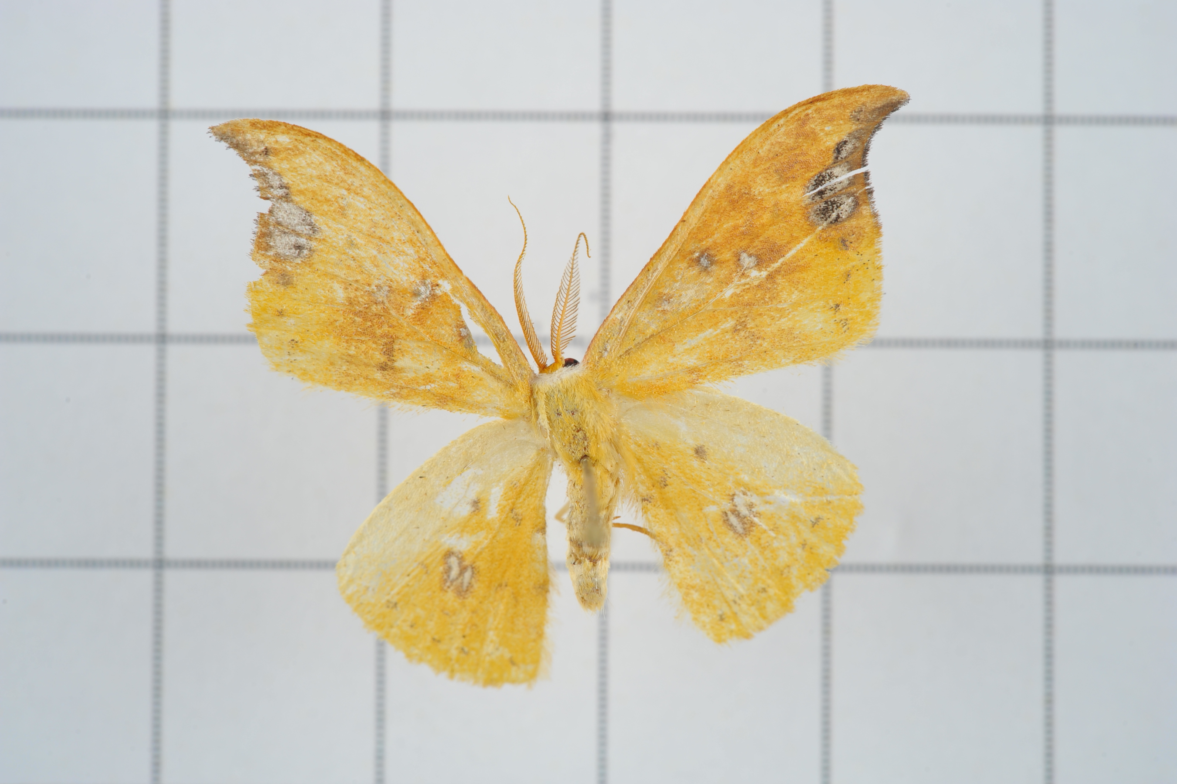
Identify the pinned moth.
Tridrepana unispina
